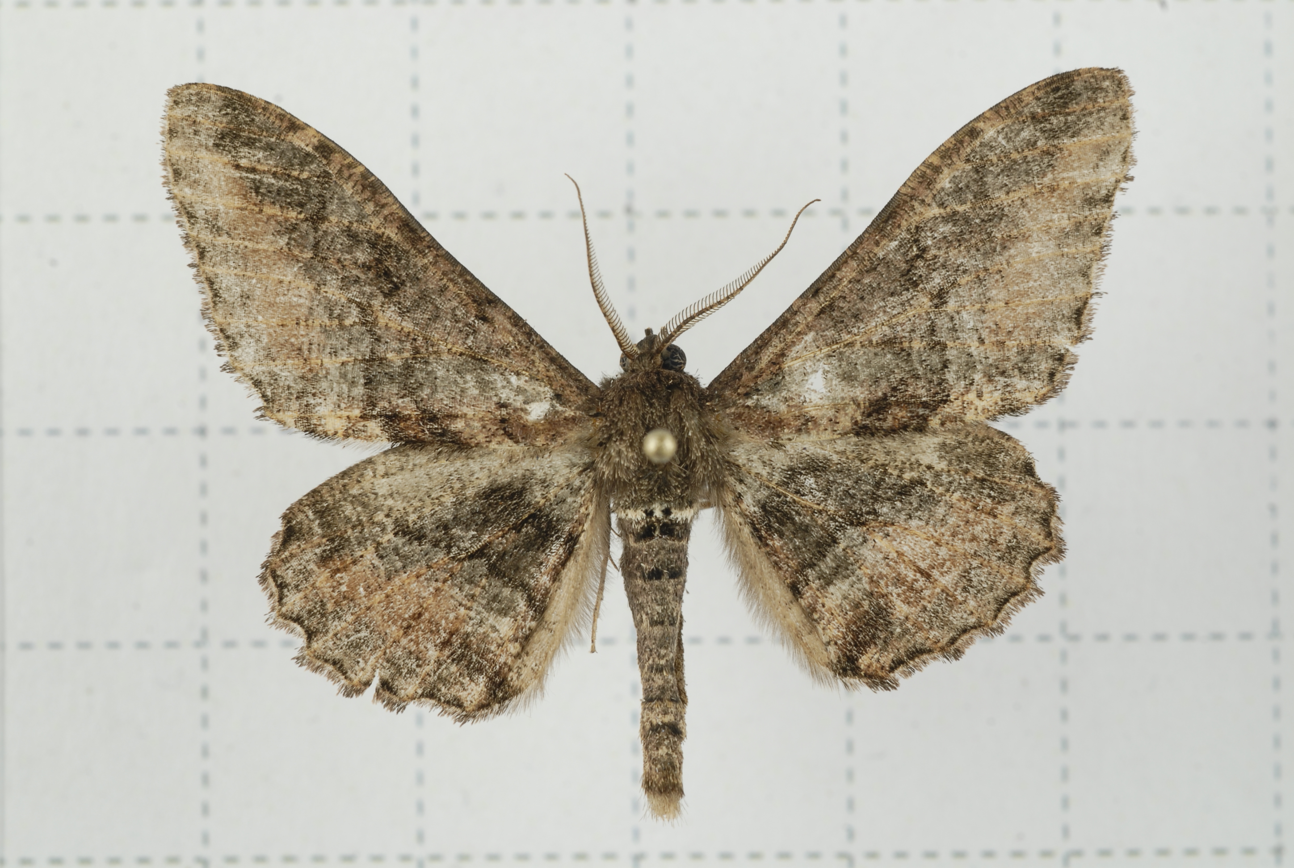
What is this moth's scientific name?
Jankowskia taiwanensis
